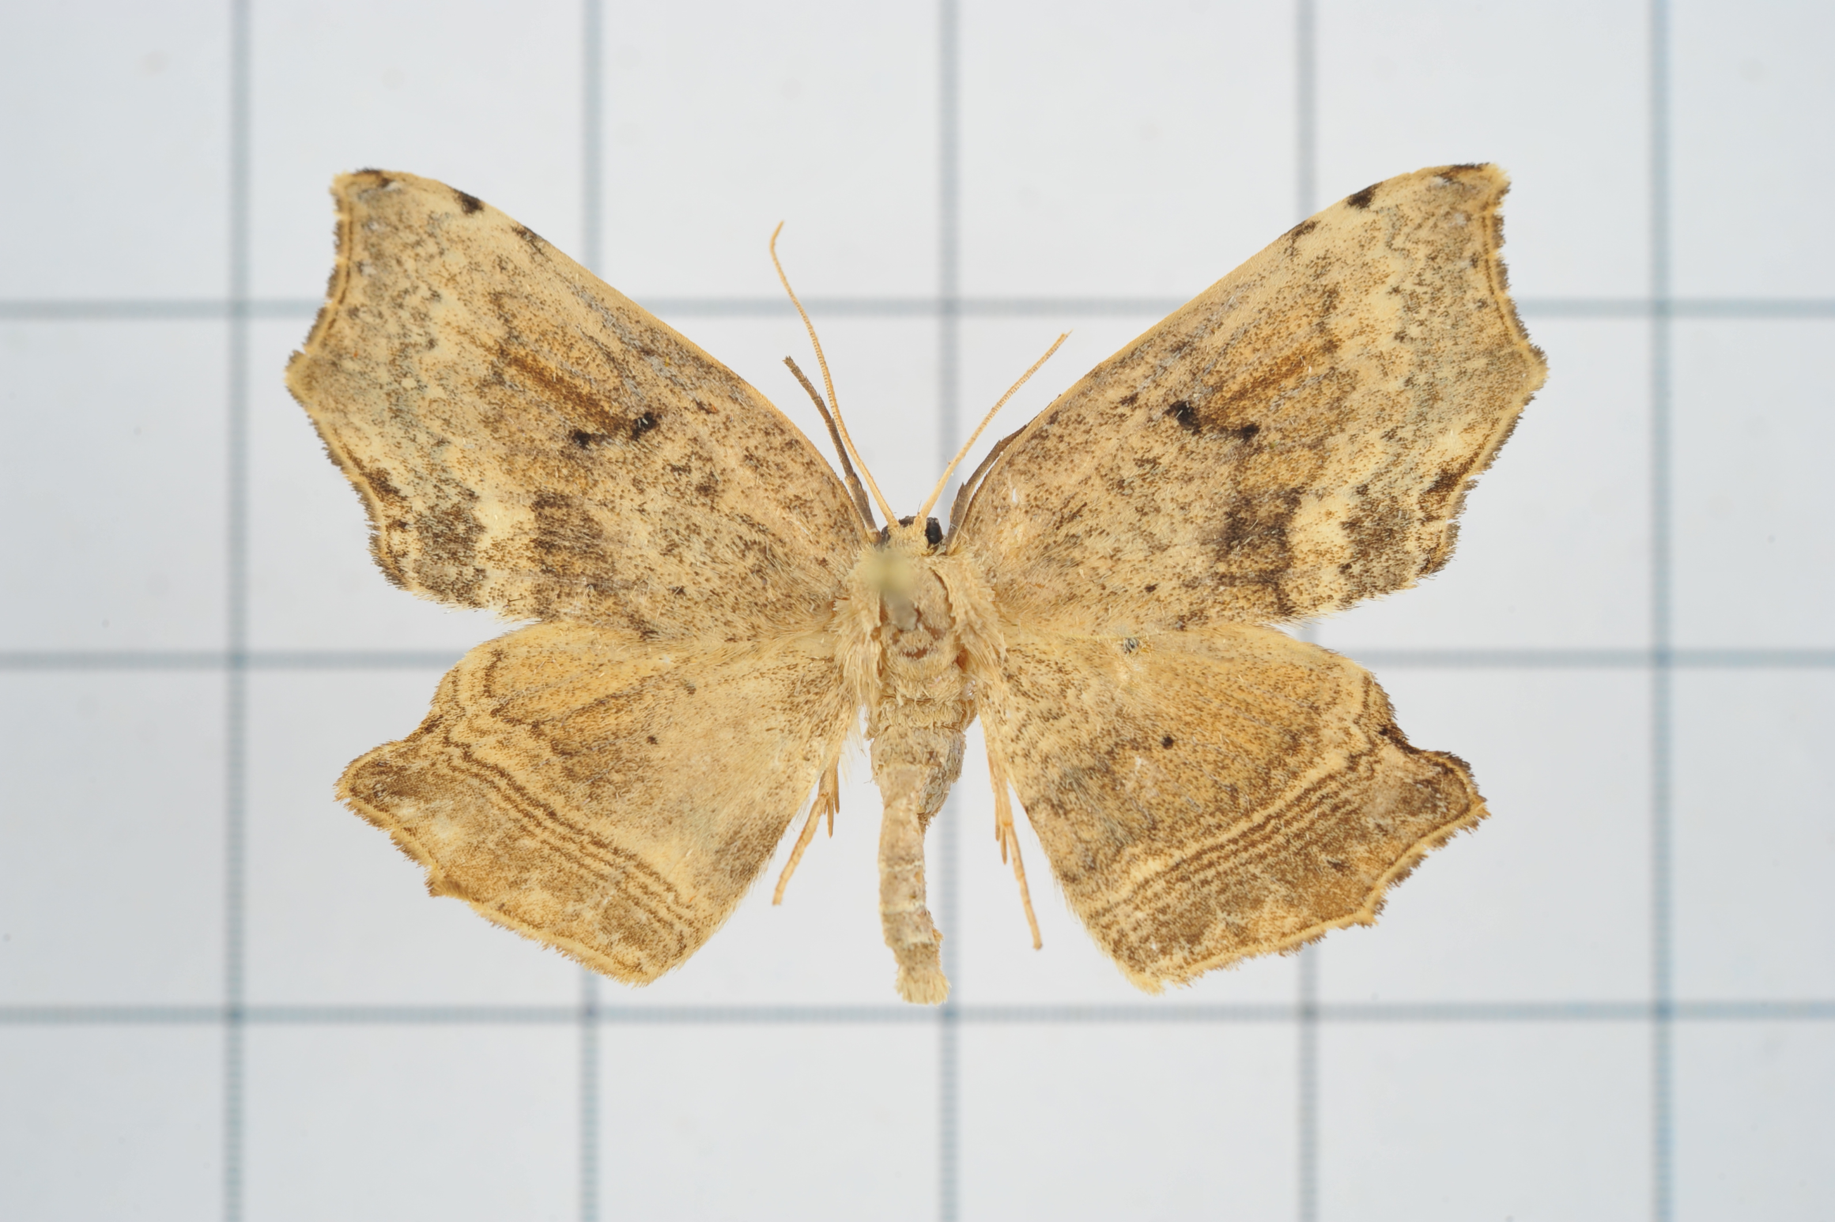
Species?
Phalacra strigata insulicola
